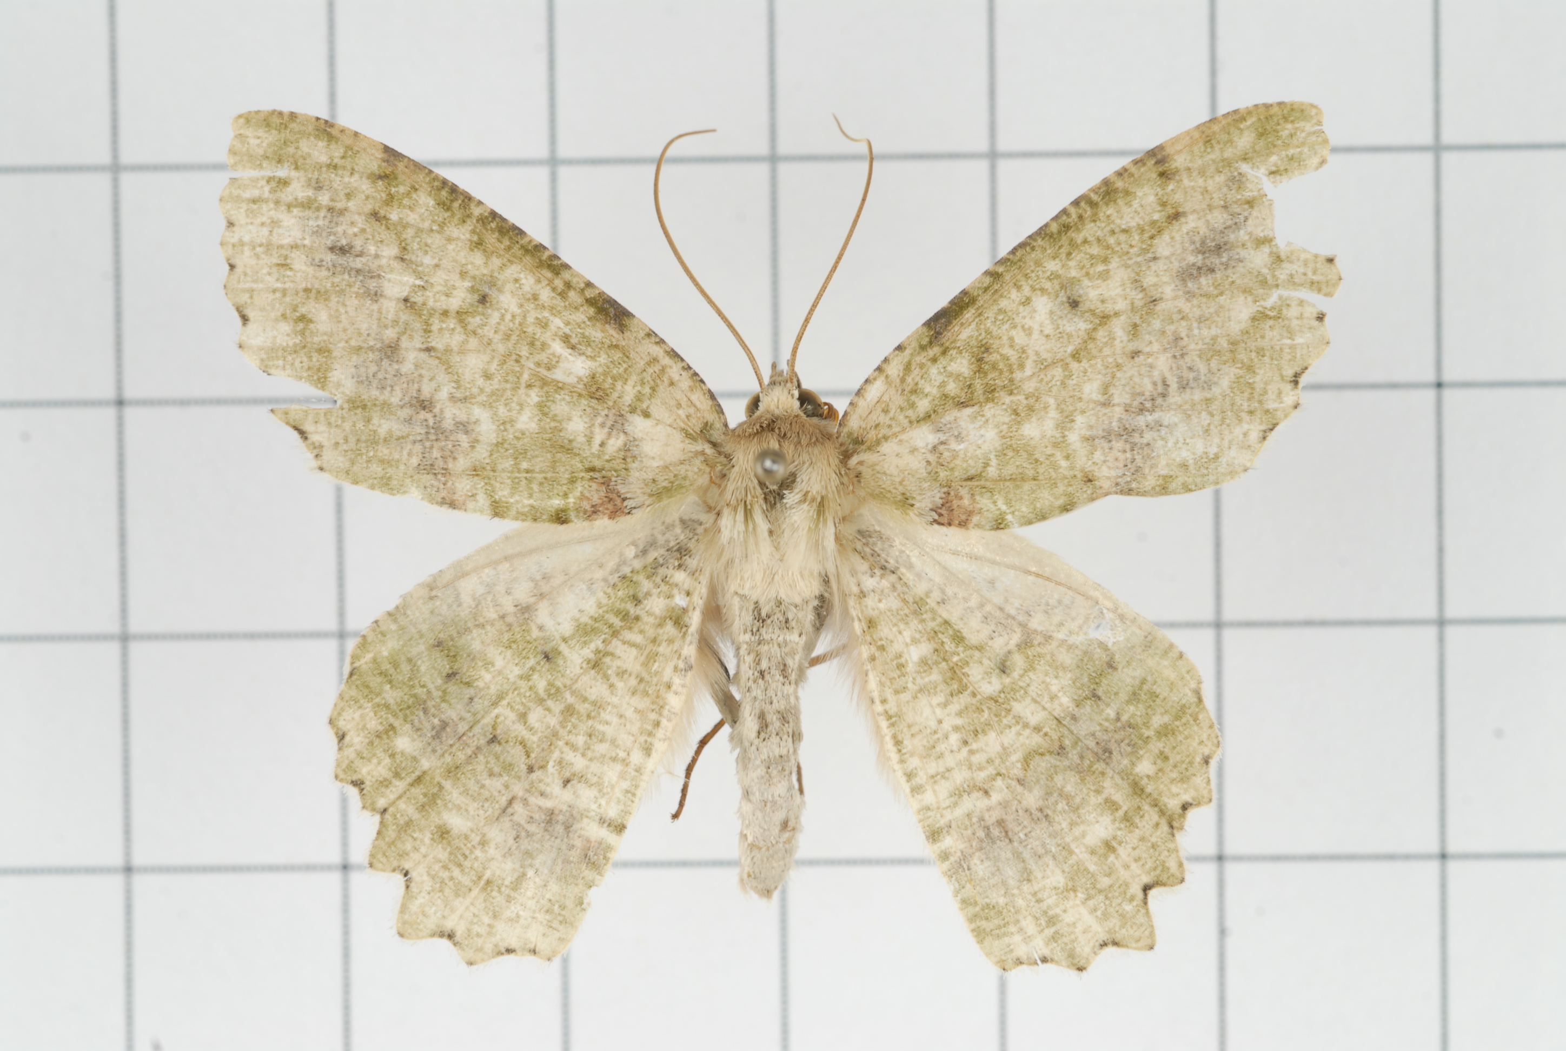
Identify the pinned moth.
Herochroma supraviridaria
